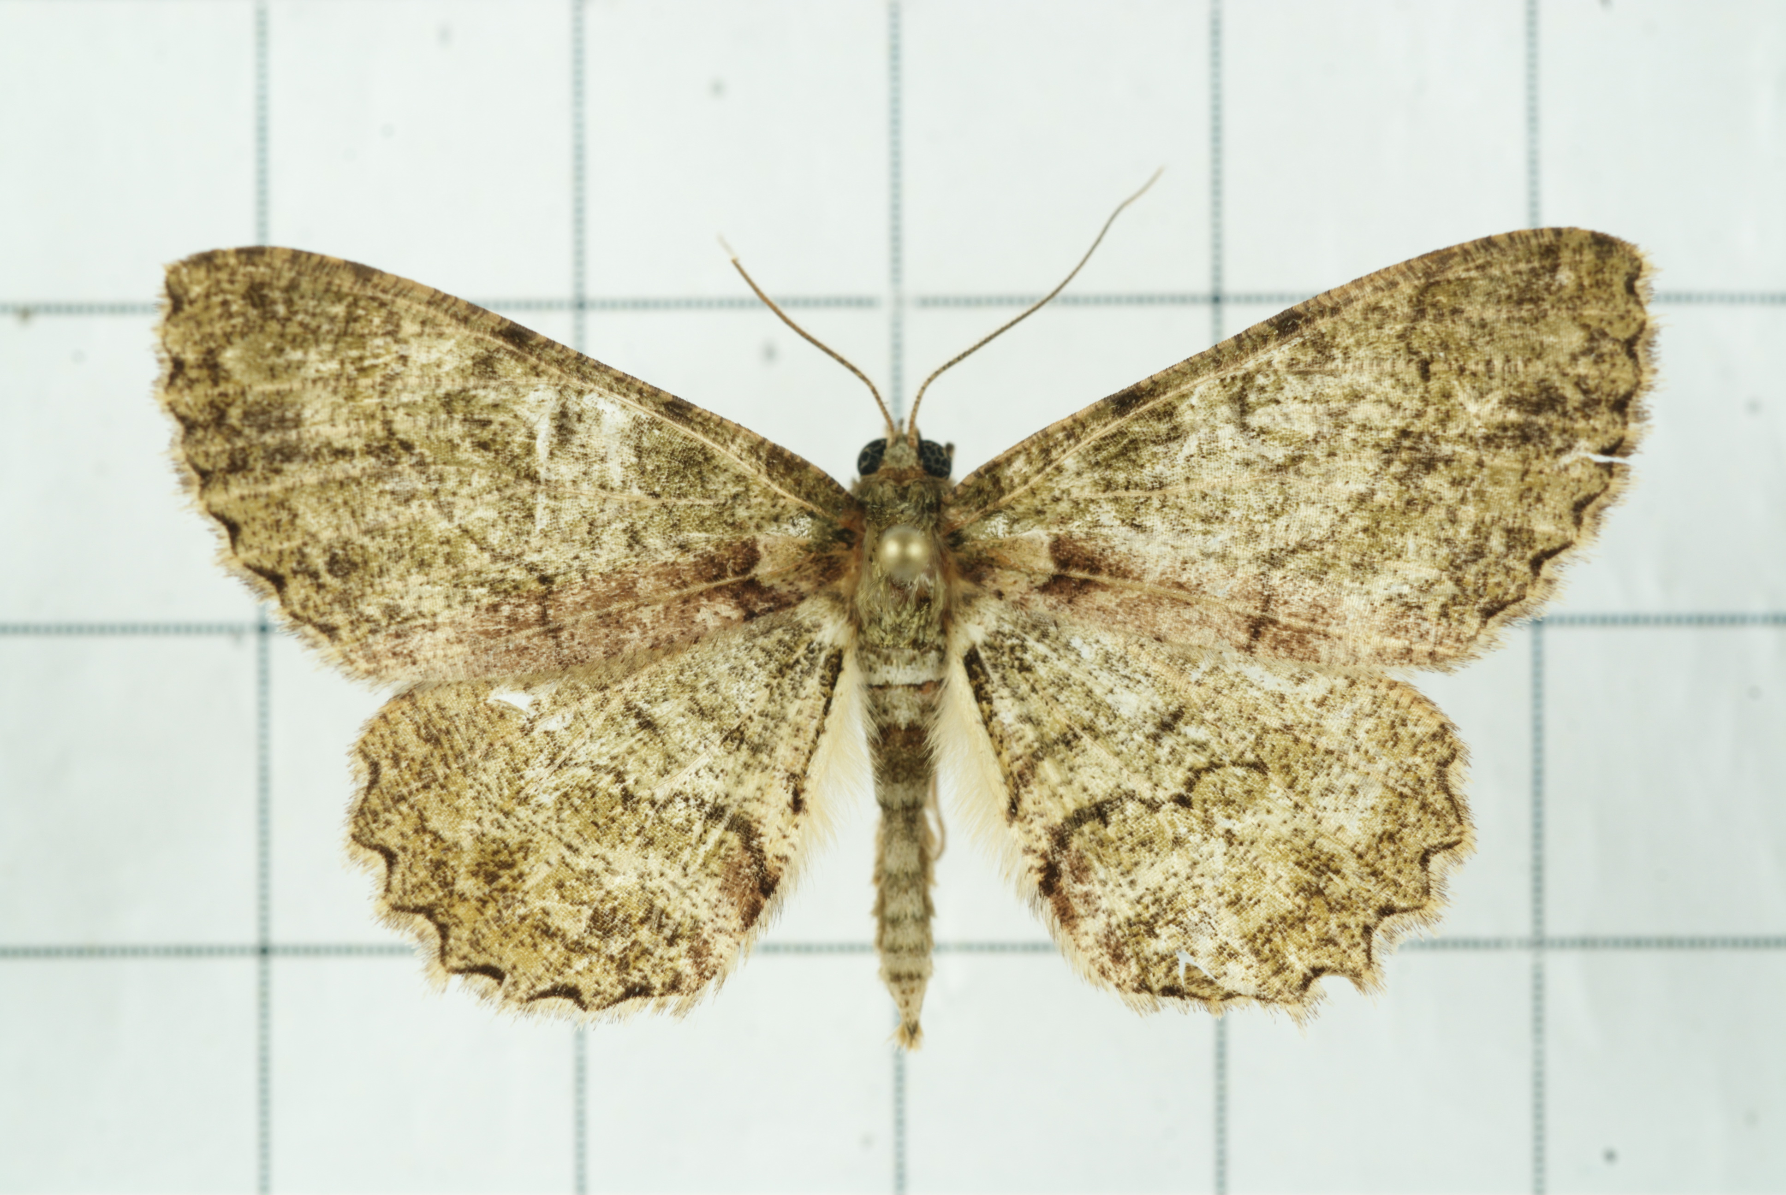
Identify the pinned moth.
Paradarisa chloauges chloauges
